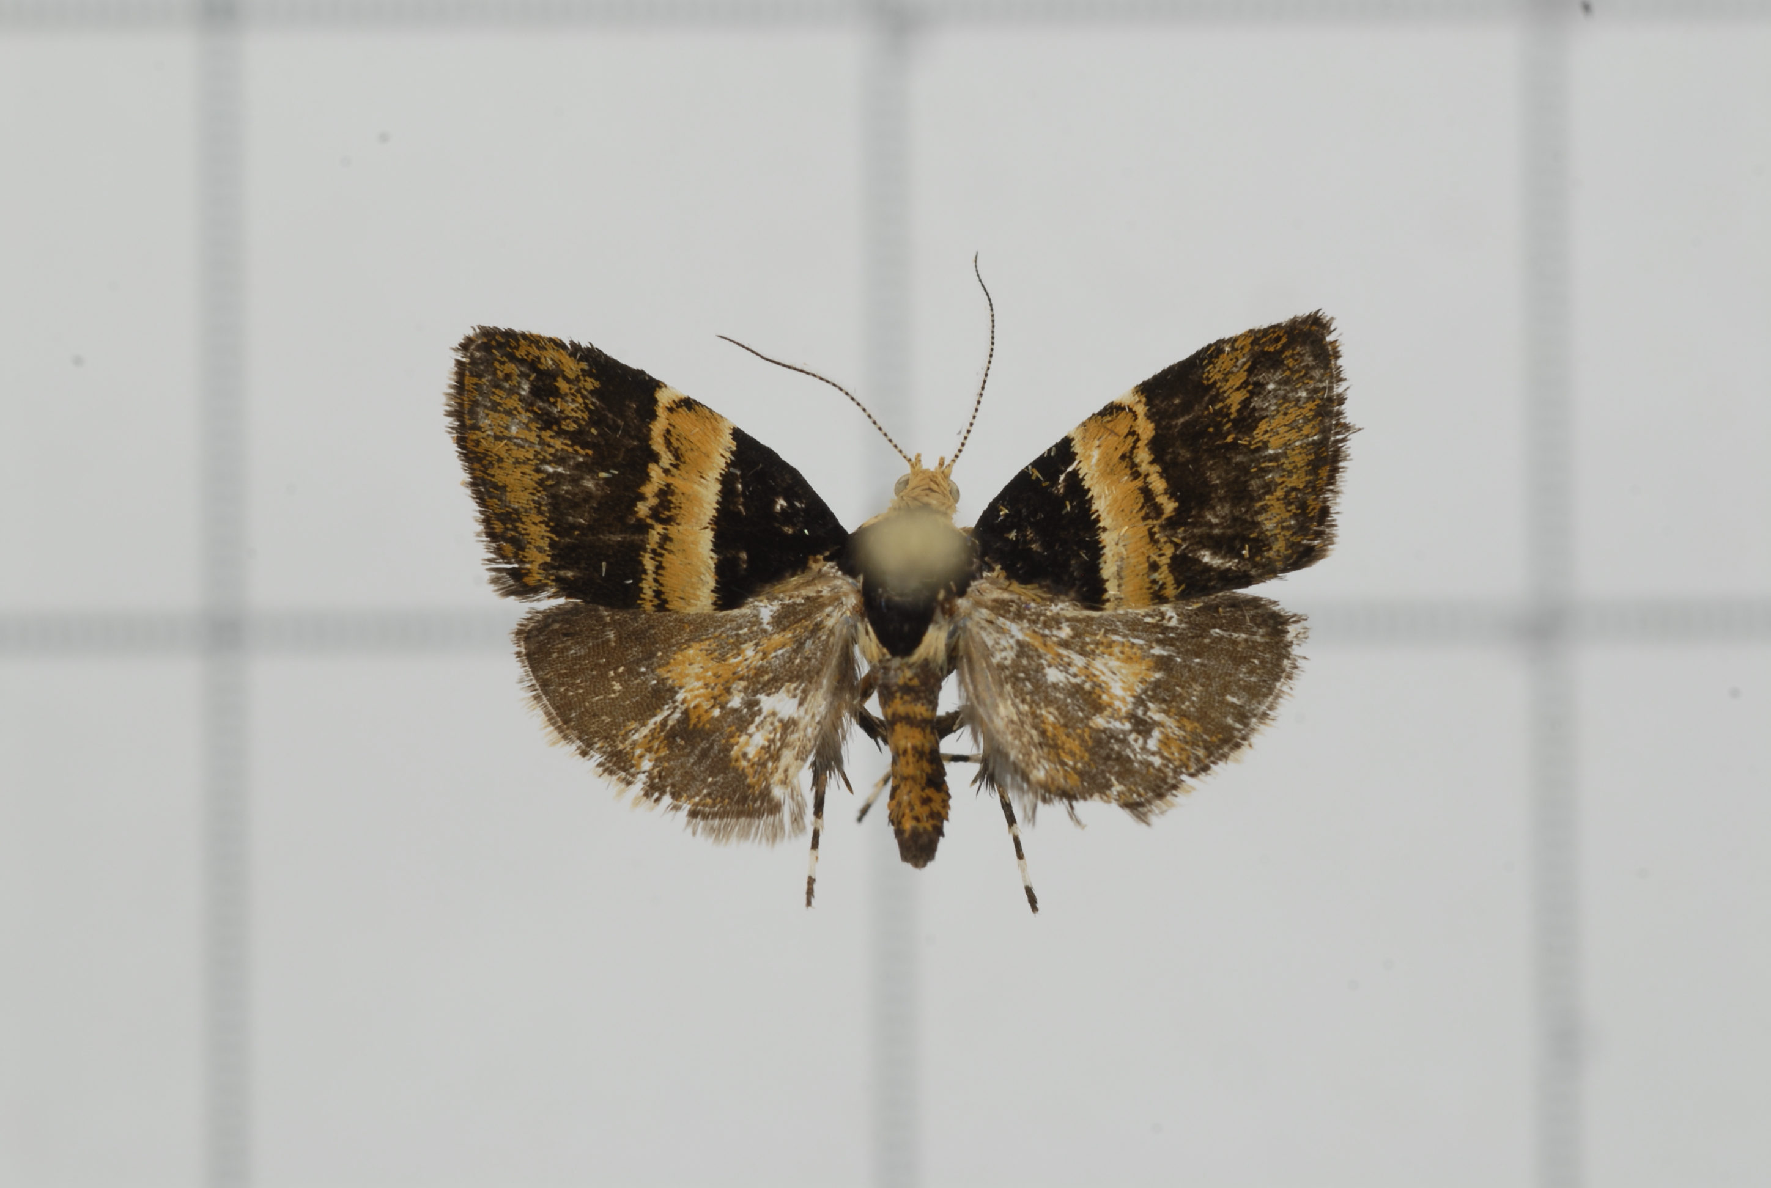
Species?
Choreutis basalis
